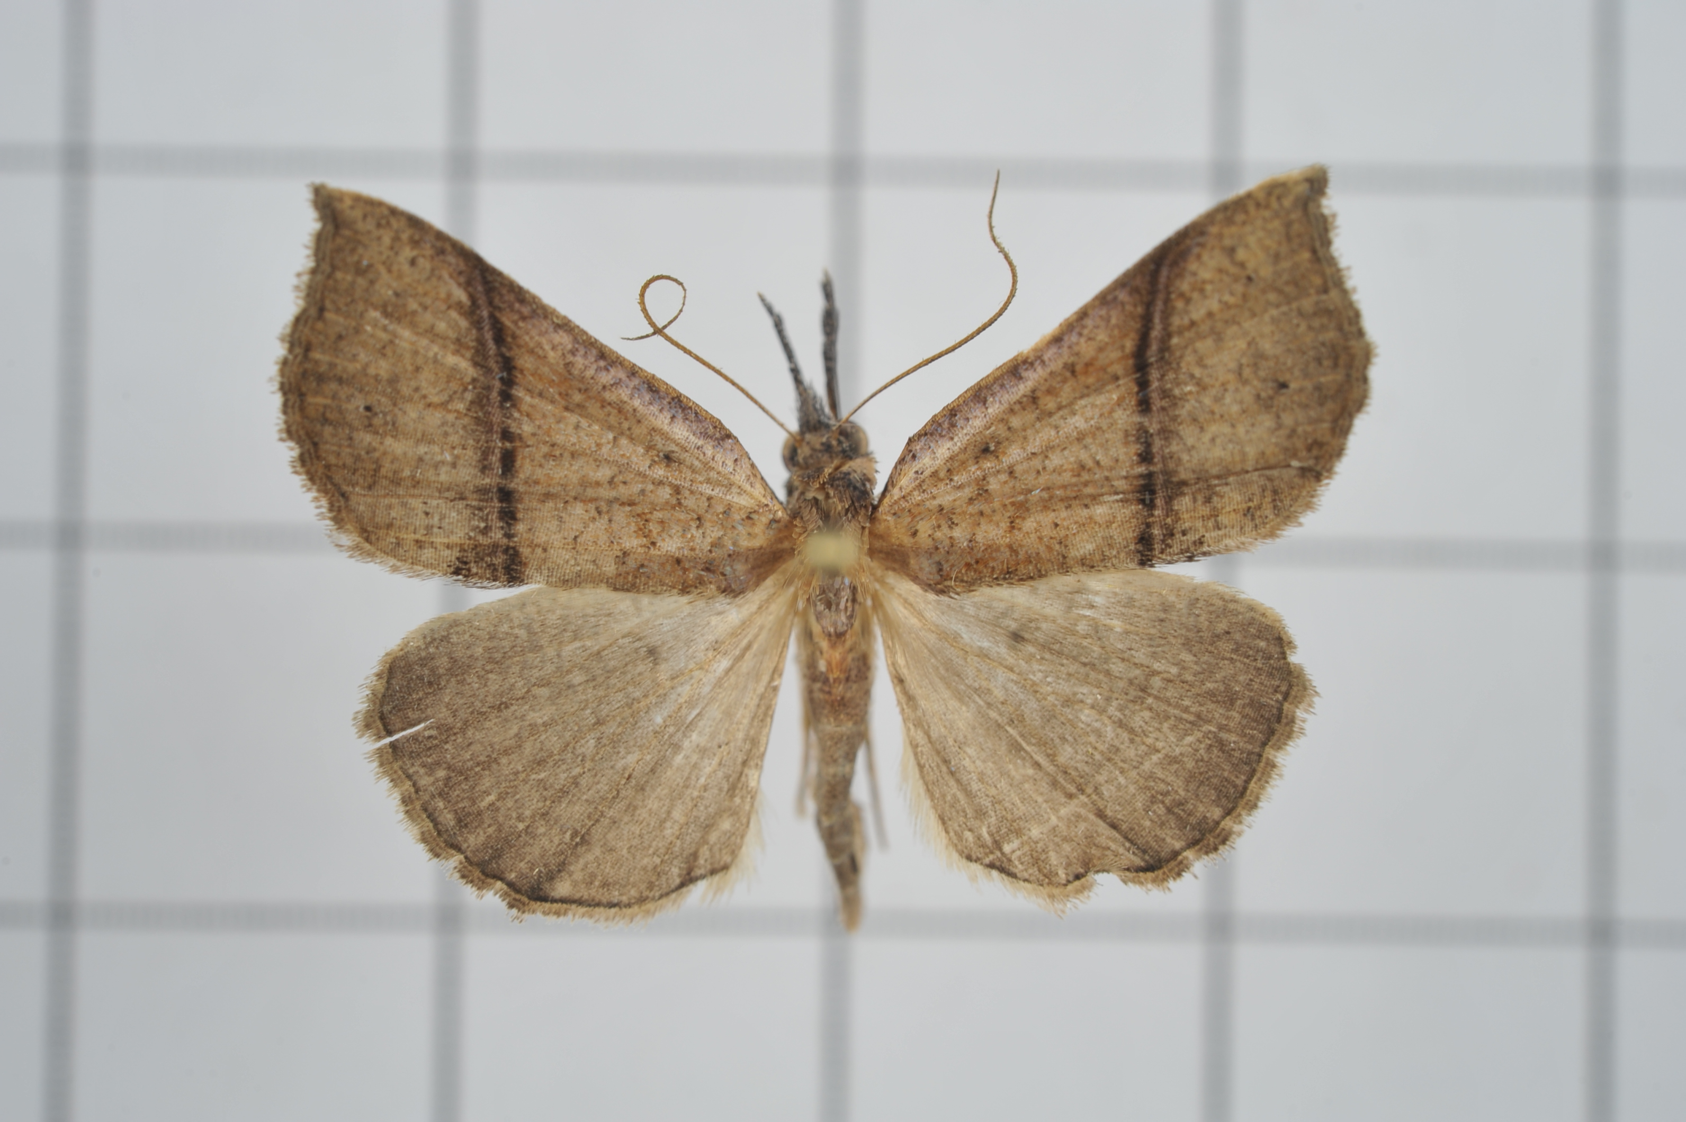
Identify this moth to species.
Hypena strigatus
